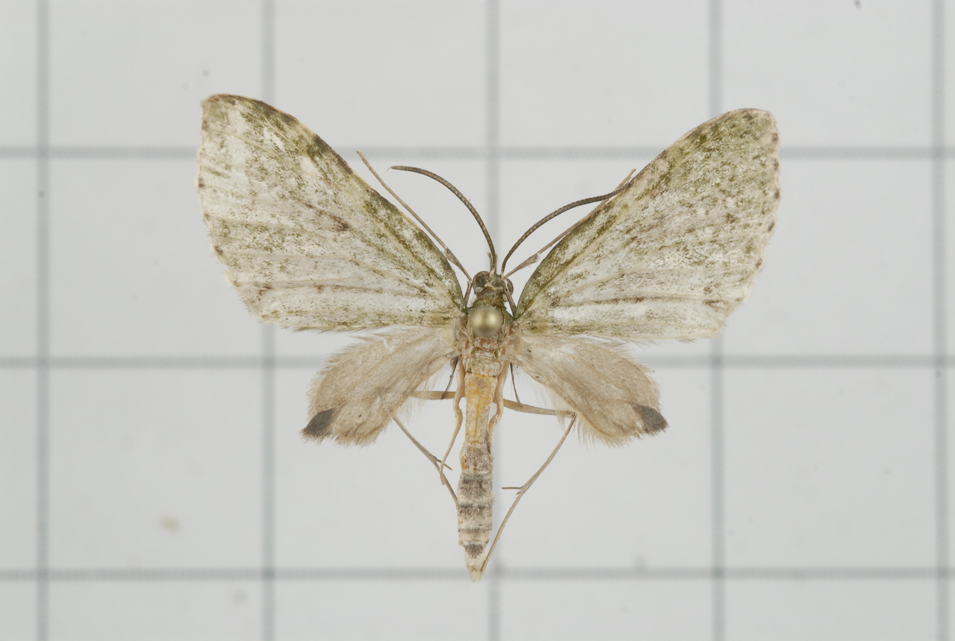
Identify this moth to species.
Sauris marginepunctata
